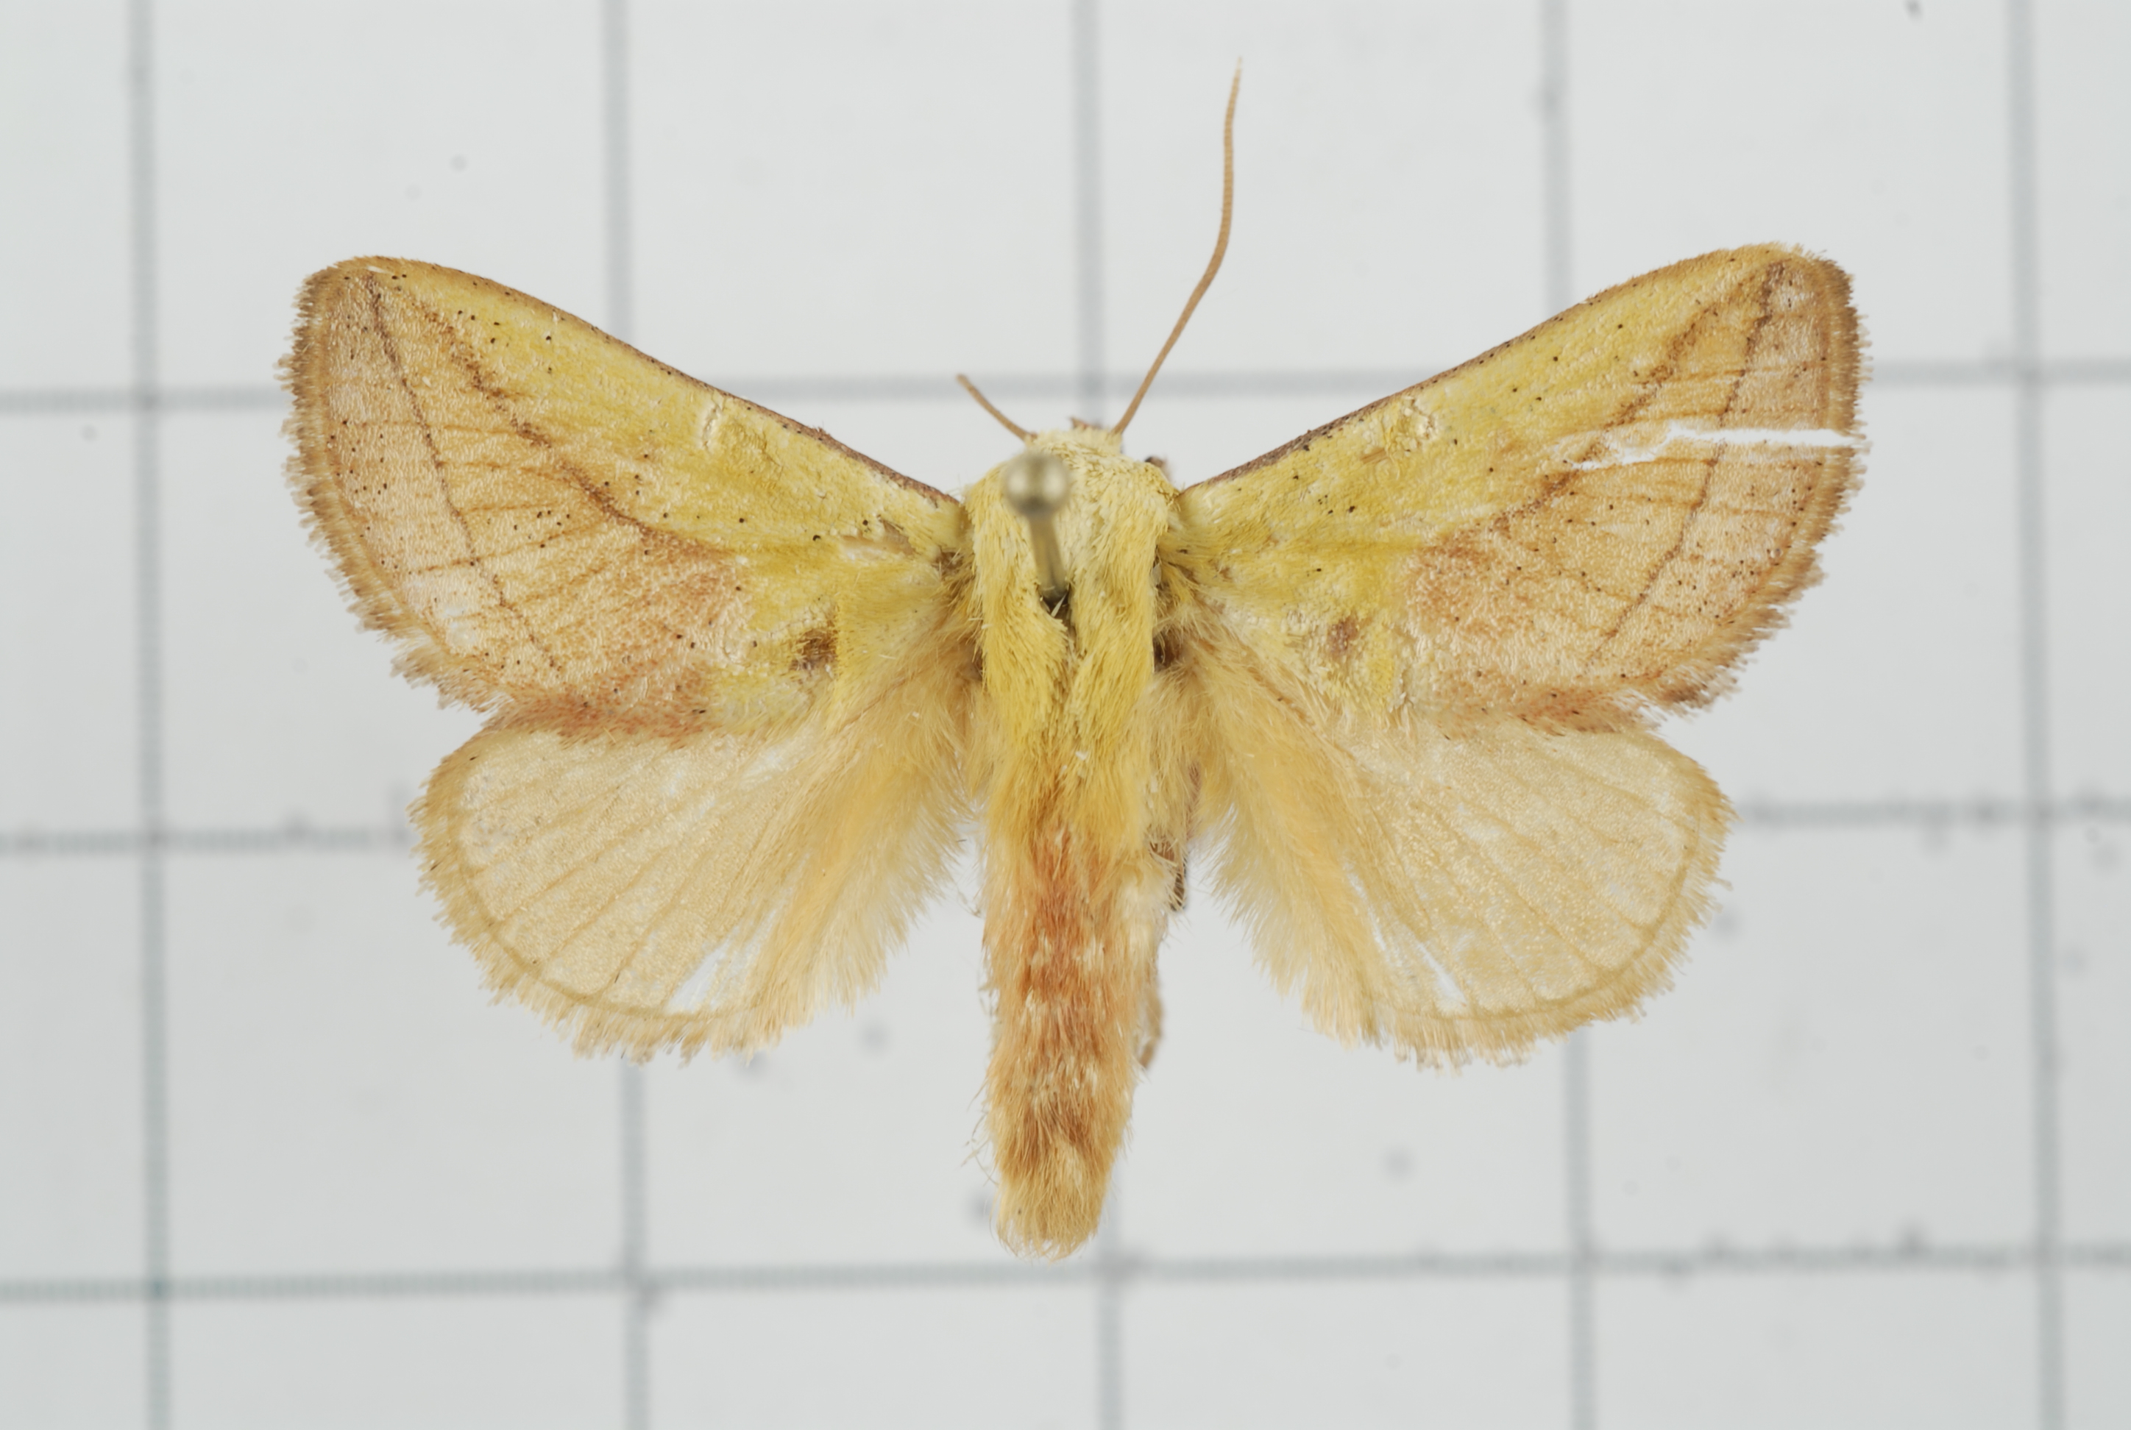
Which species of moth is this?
Monema rubriceps
